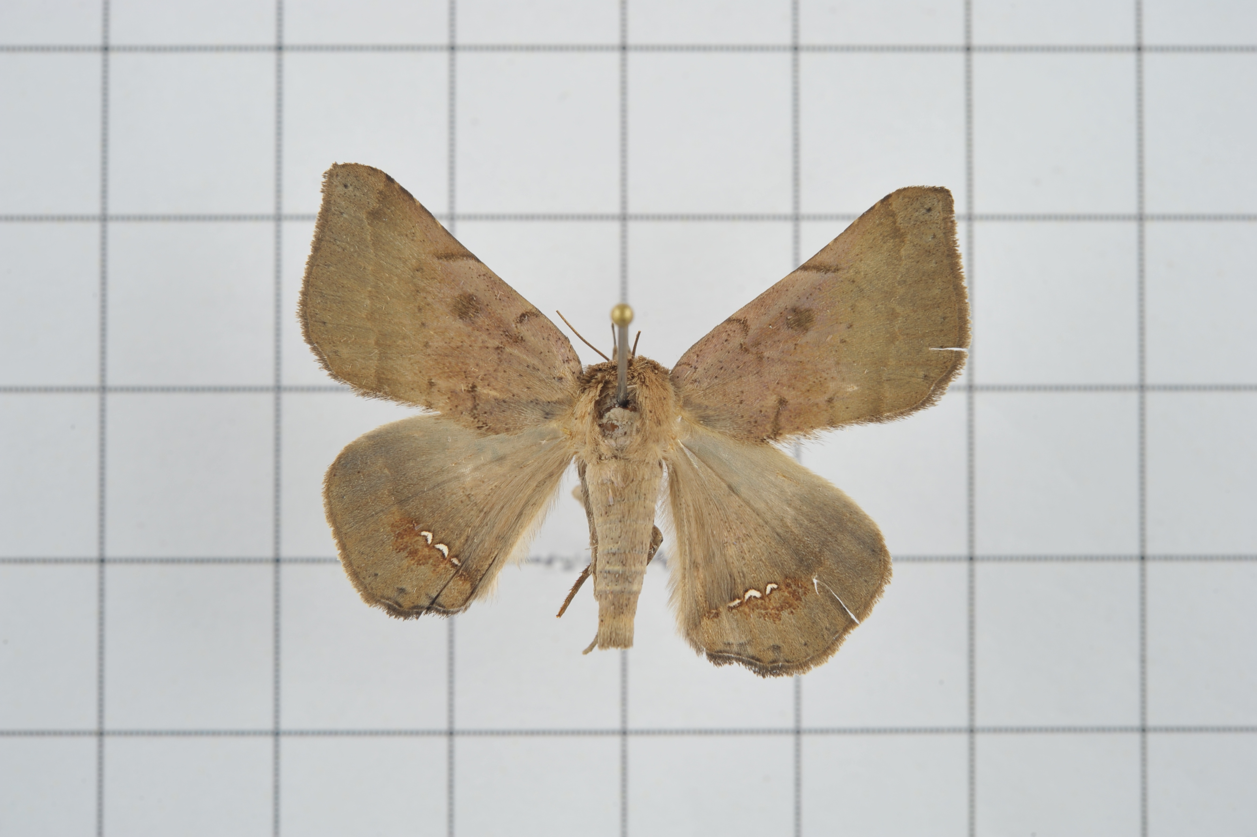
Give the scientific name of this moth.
Macaldenia palumba
